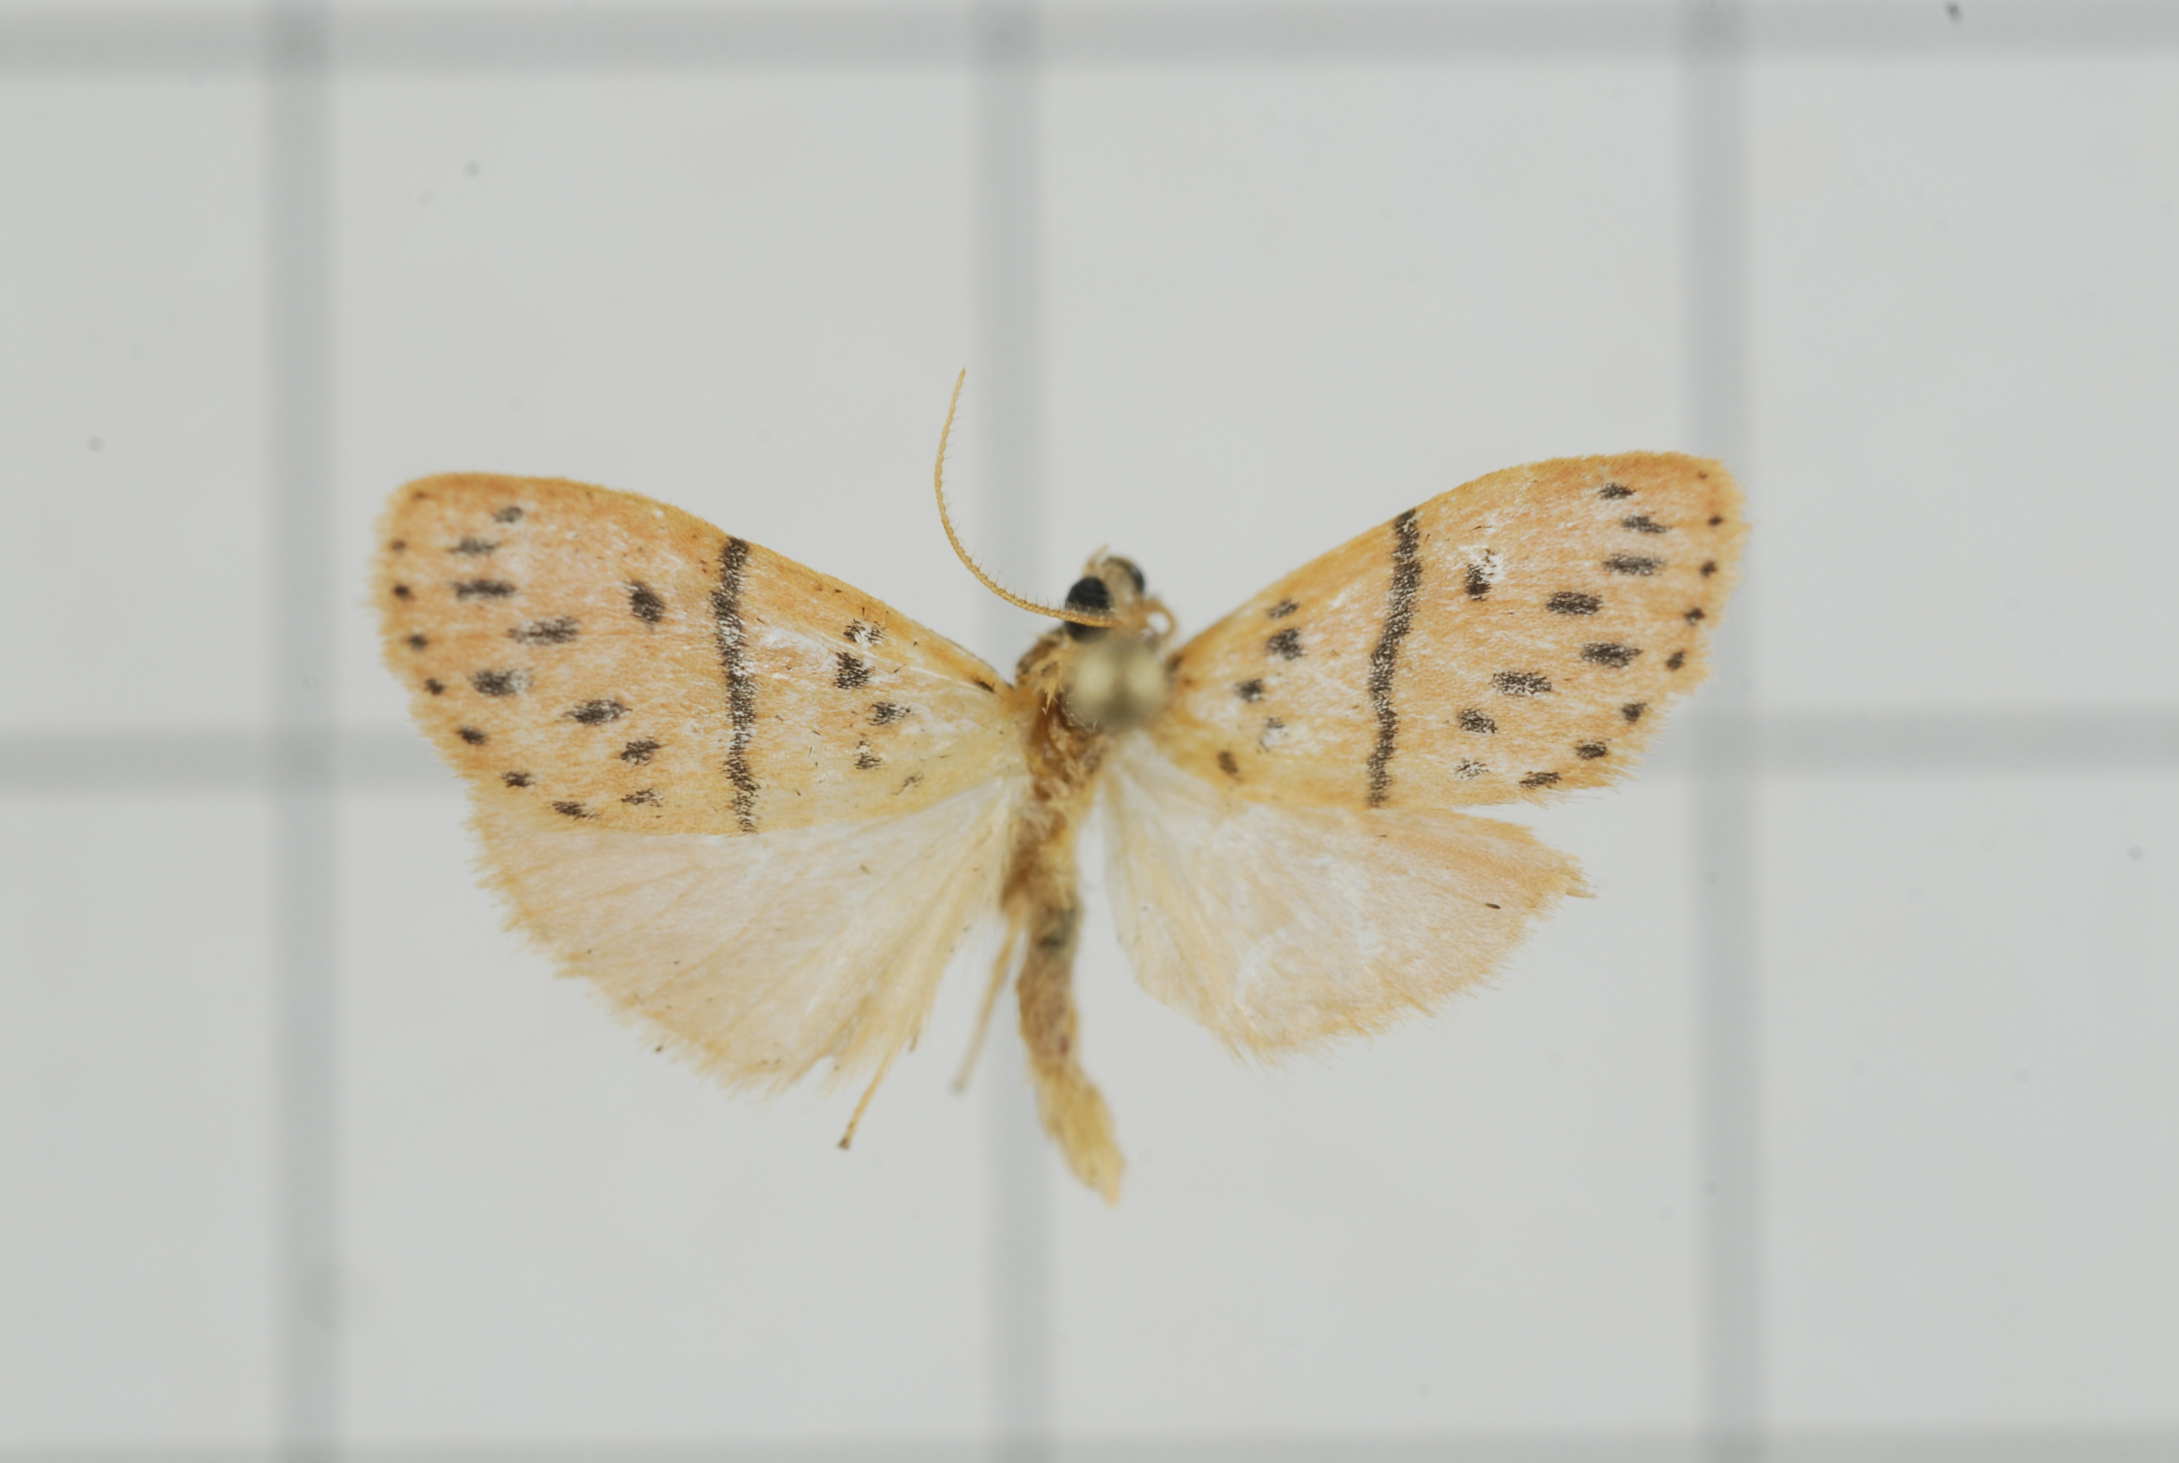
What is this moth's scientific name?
Miltochrista arcuata
